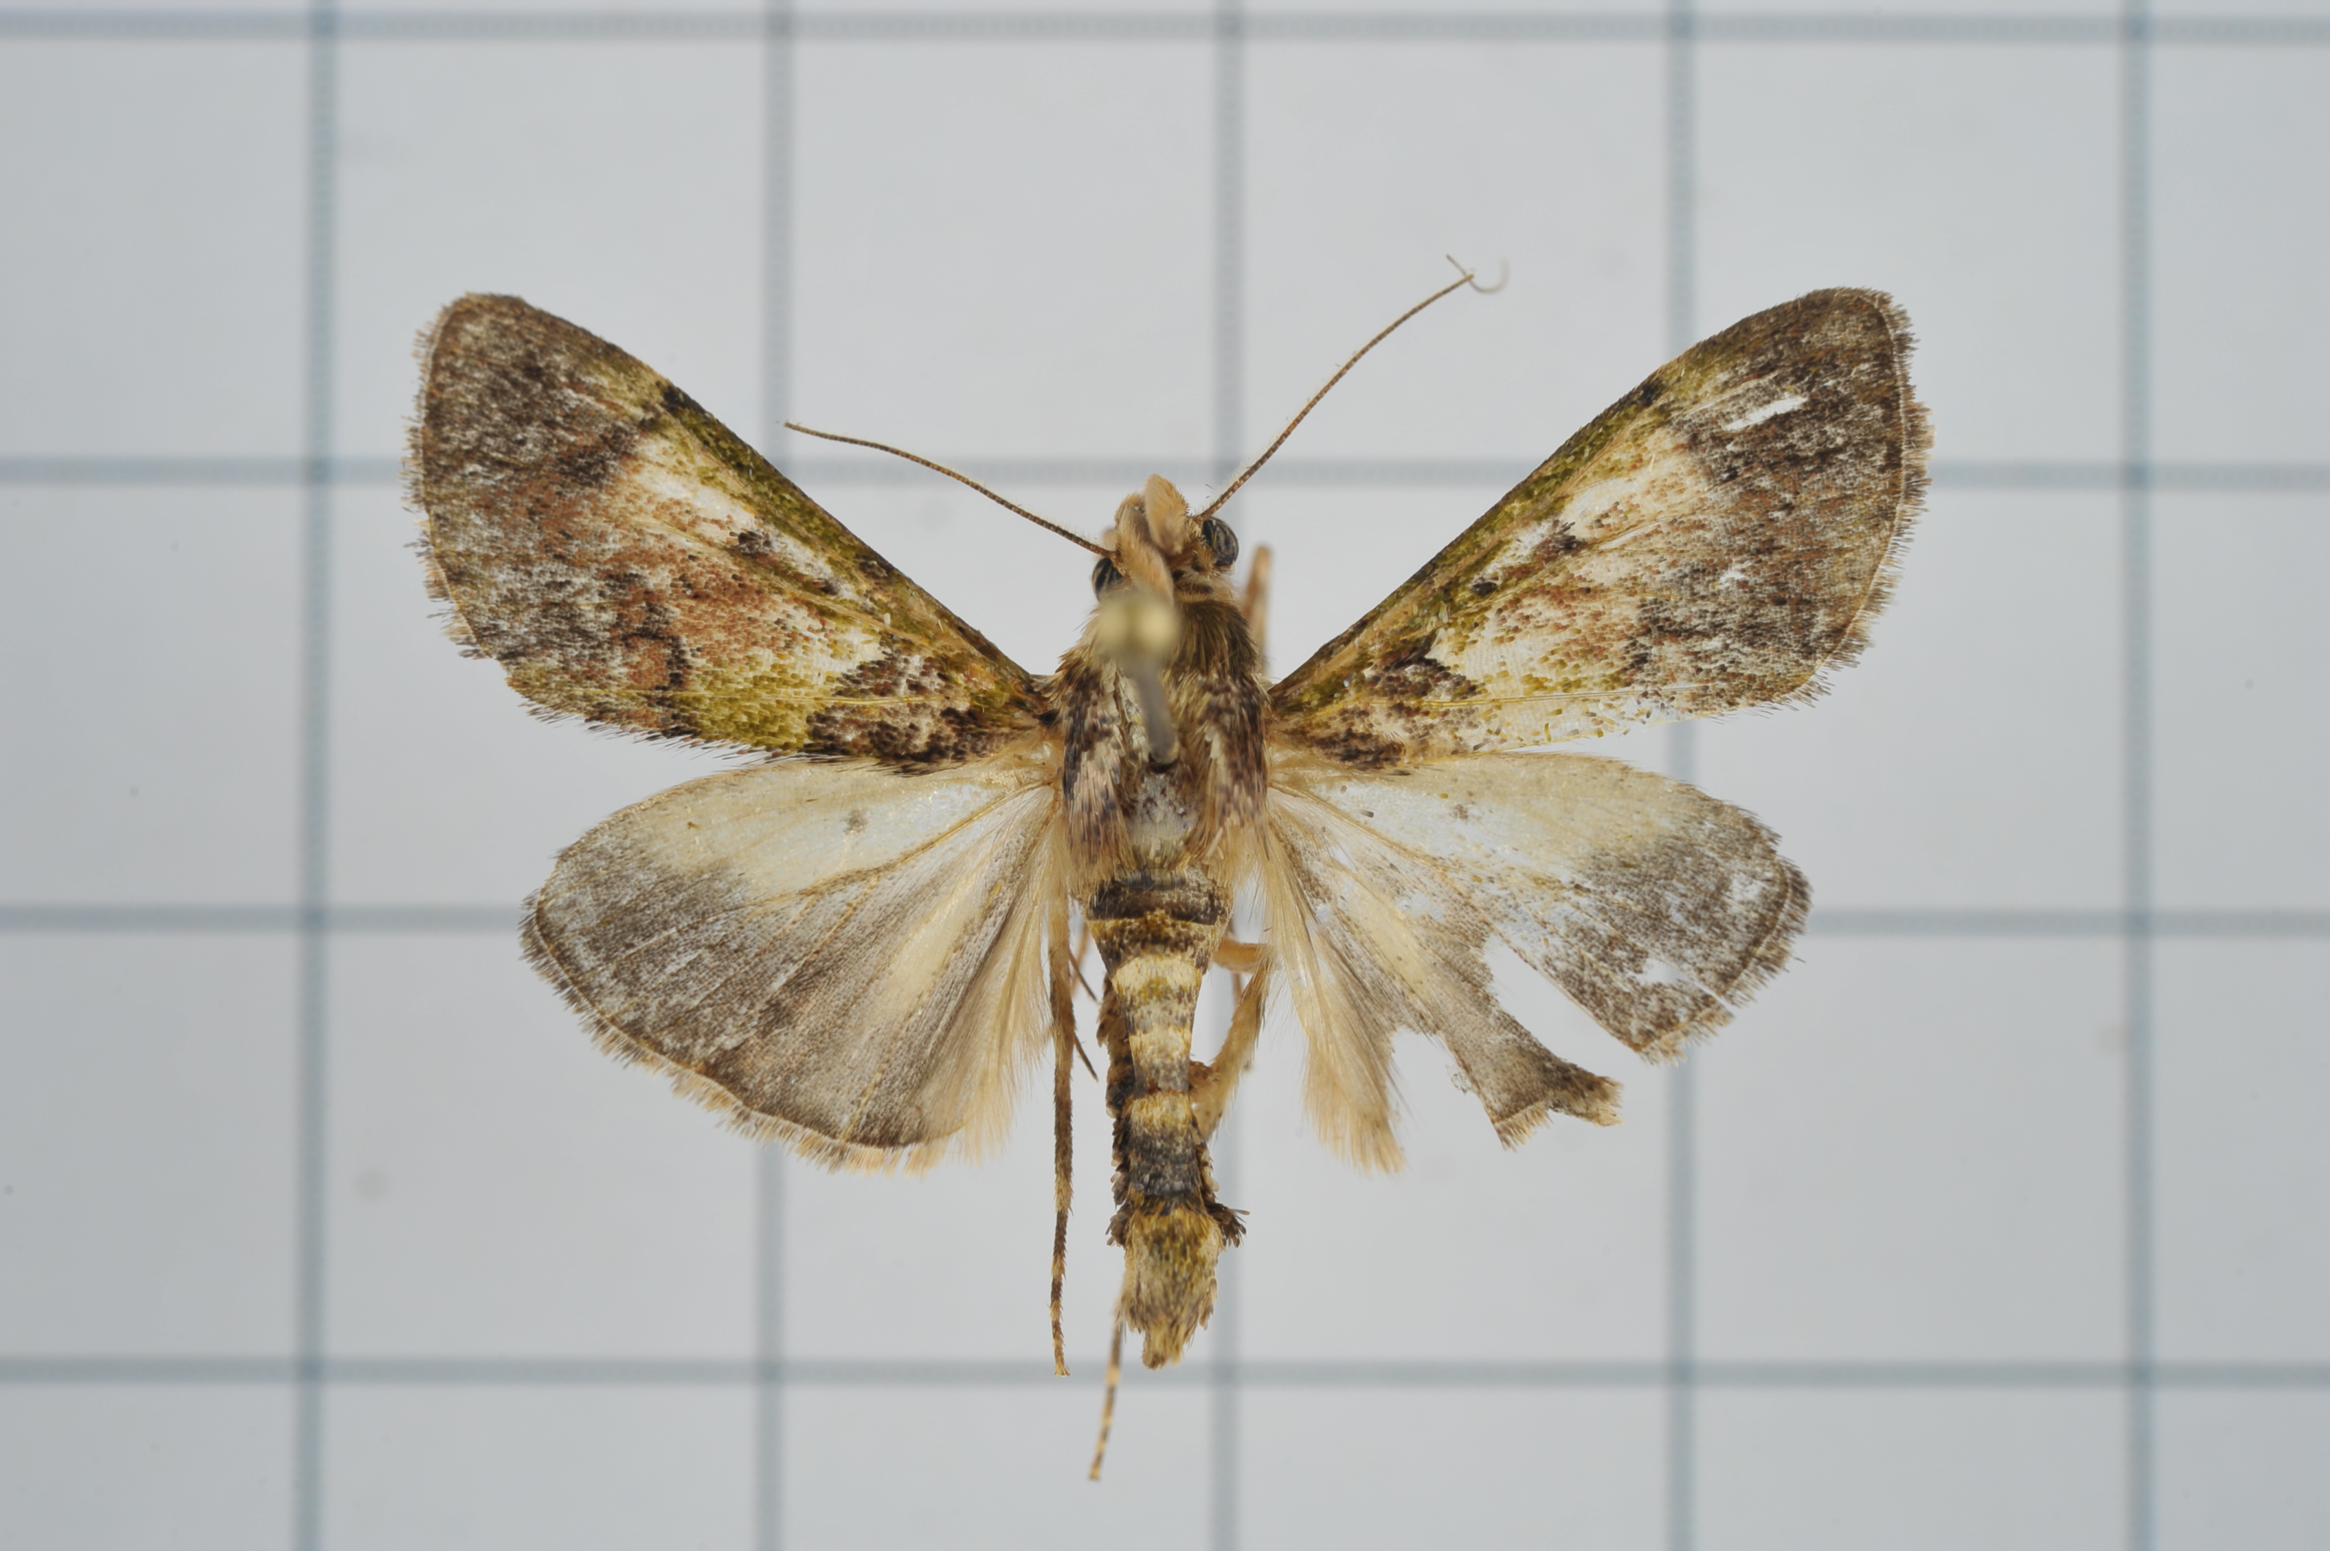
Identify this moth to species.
Teliphasa nubilosa
